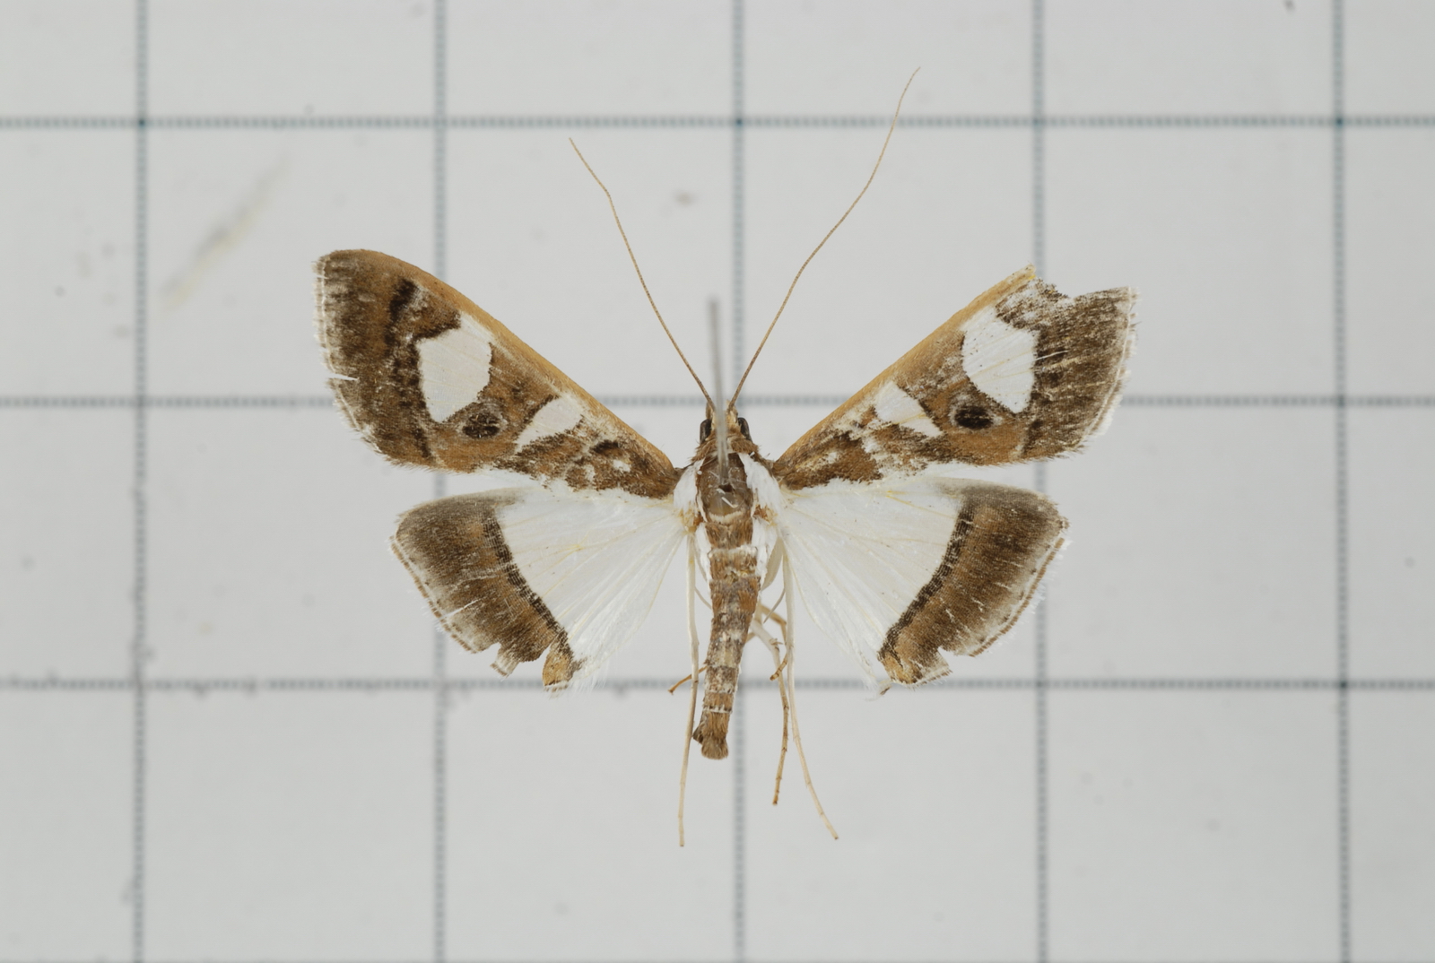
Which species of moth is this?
Glyphodes bivitralis
